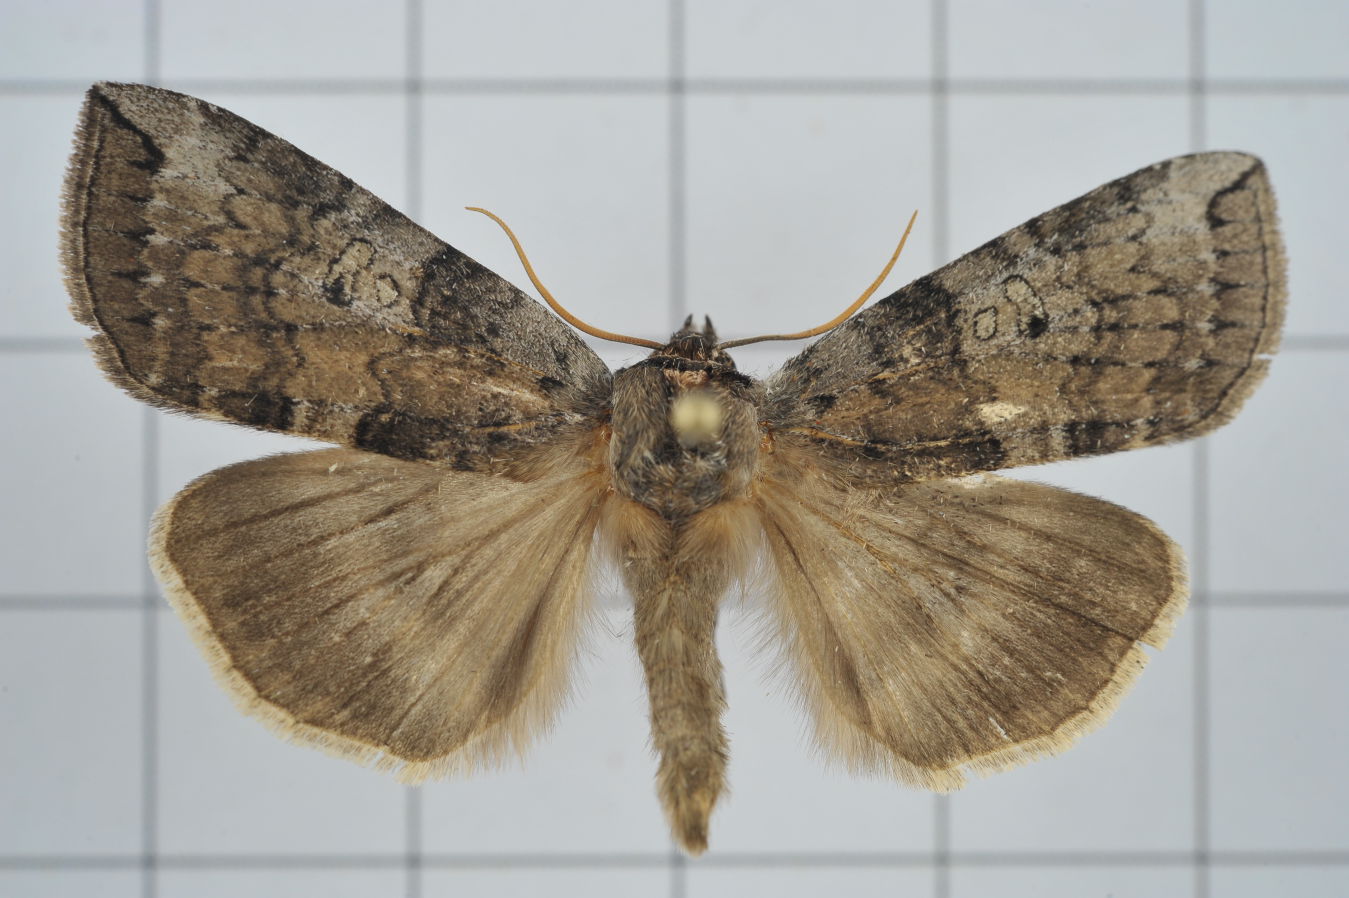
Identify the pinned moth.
Tethea octogesima watanabei
